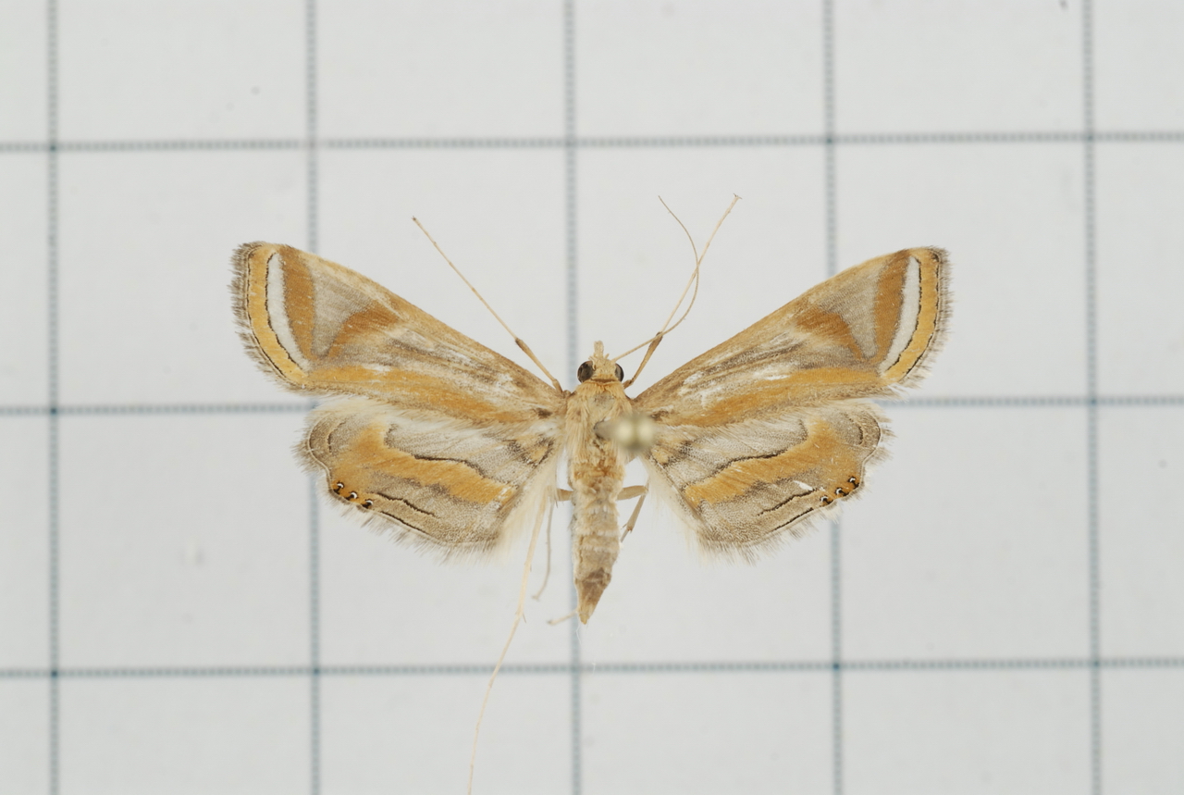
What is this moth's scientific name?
Eoophyla gibbosalis
